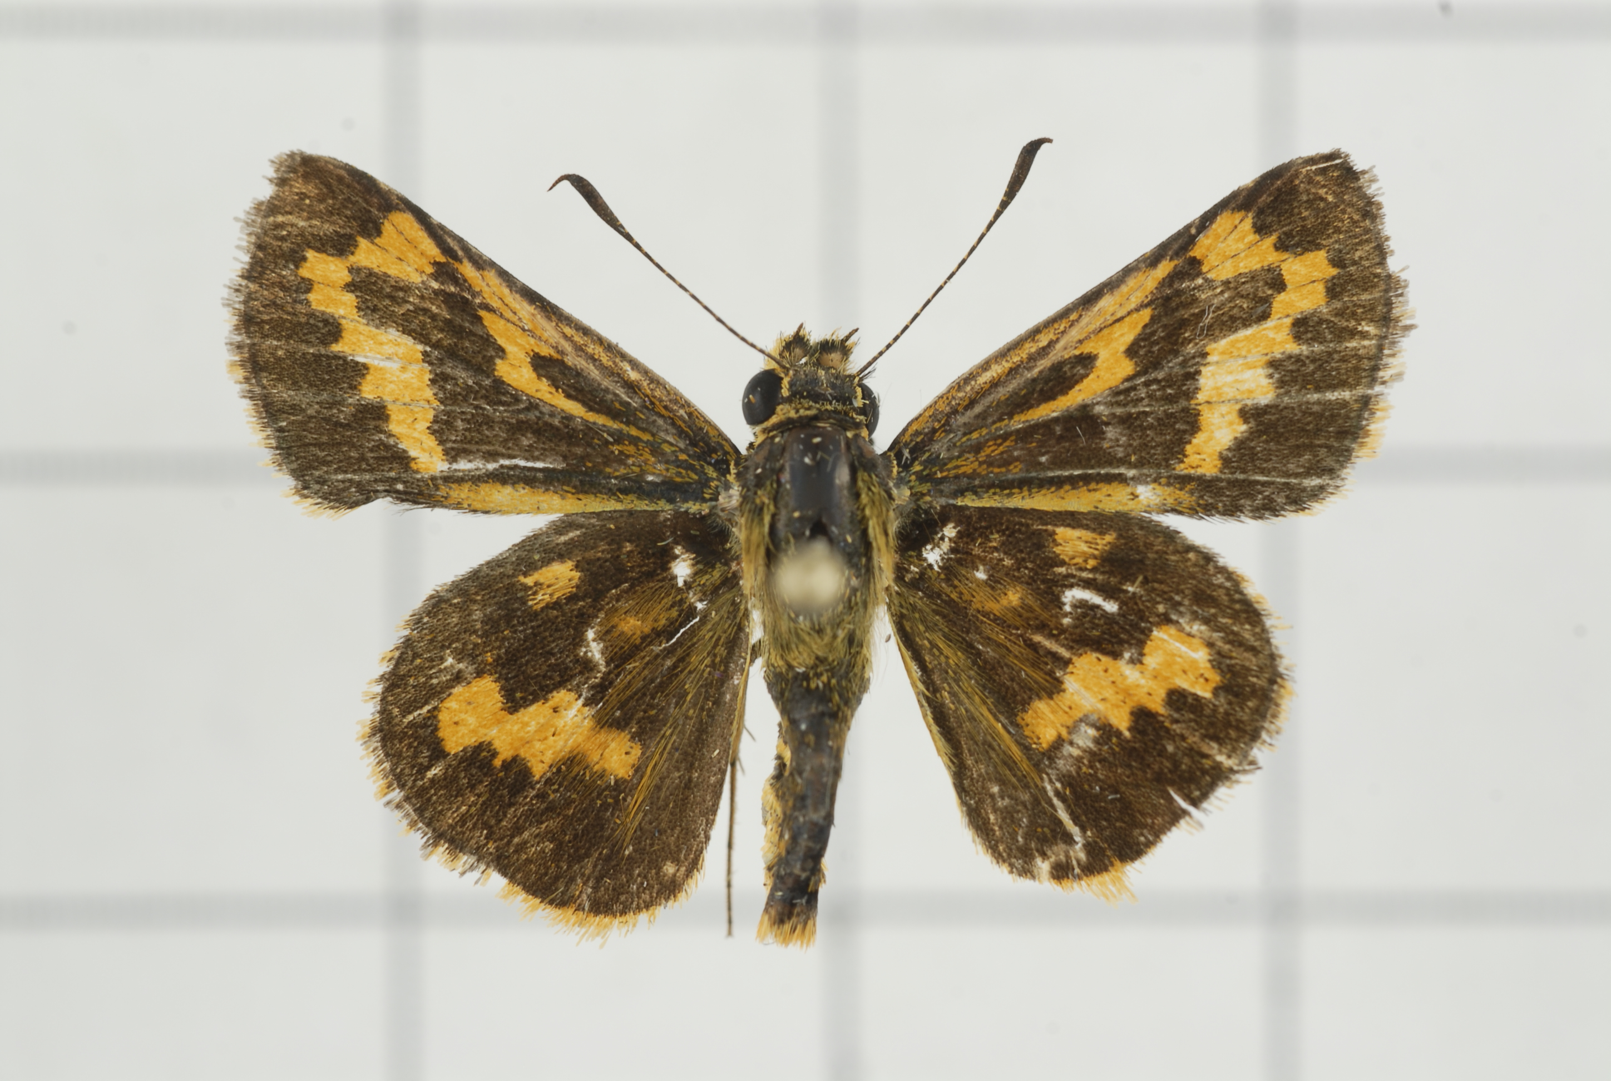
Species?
Potanthus confucius angustatus
